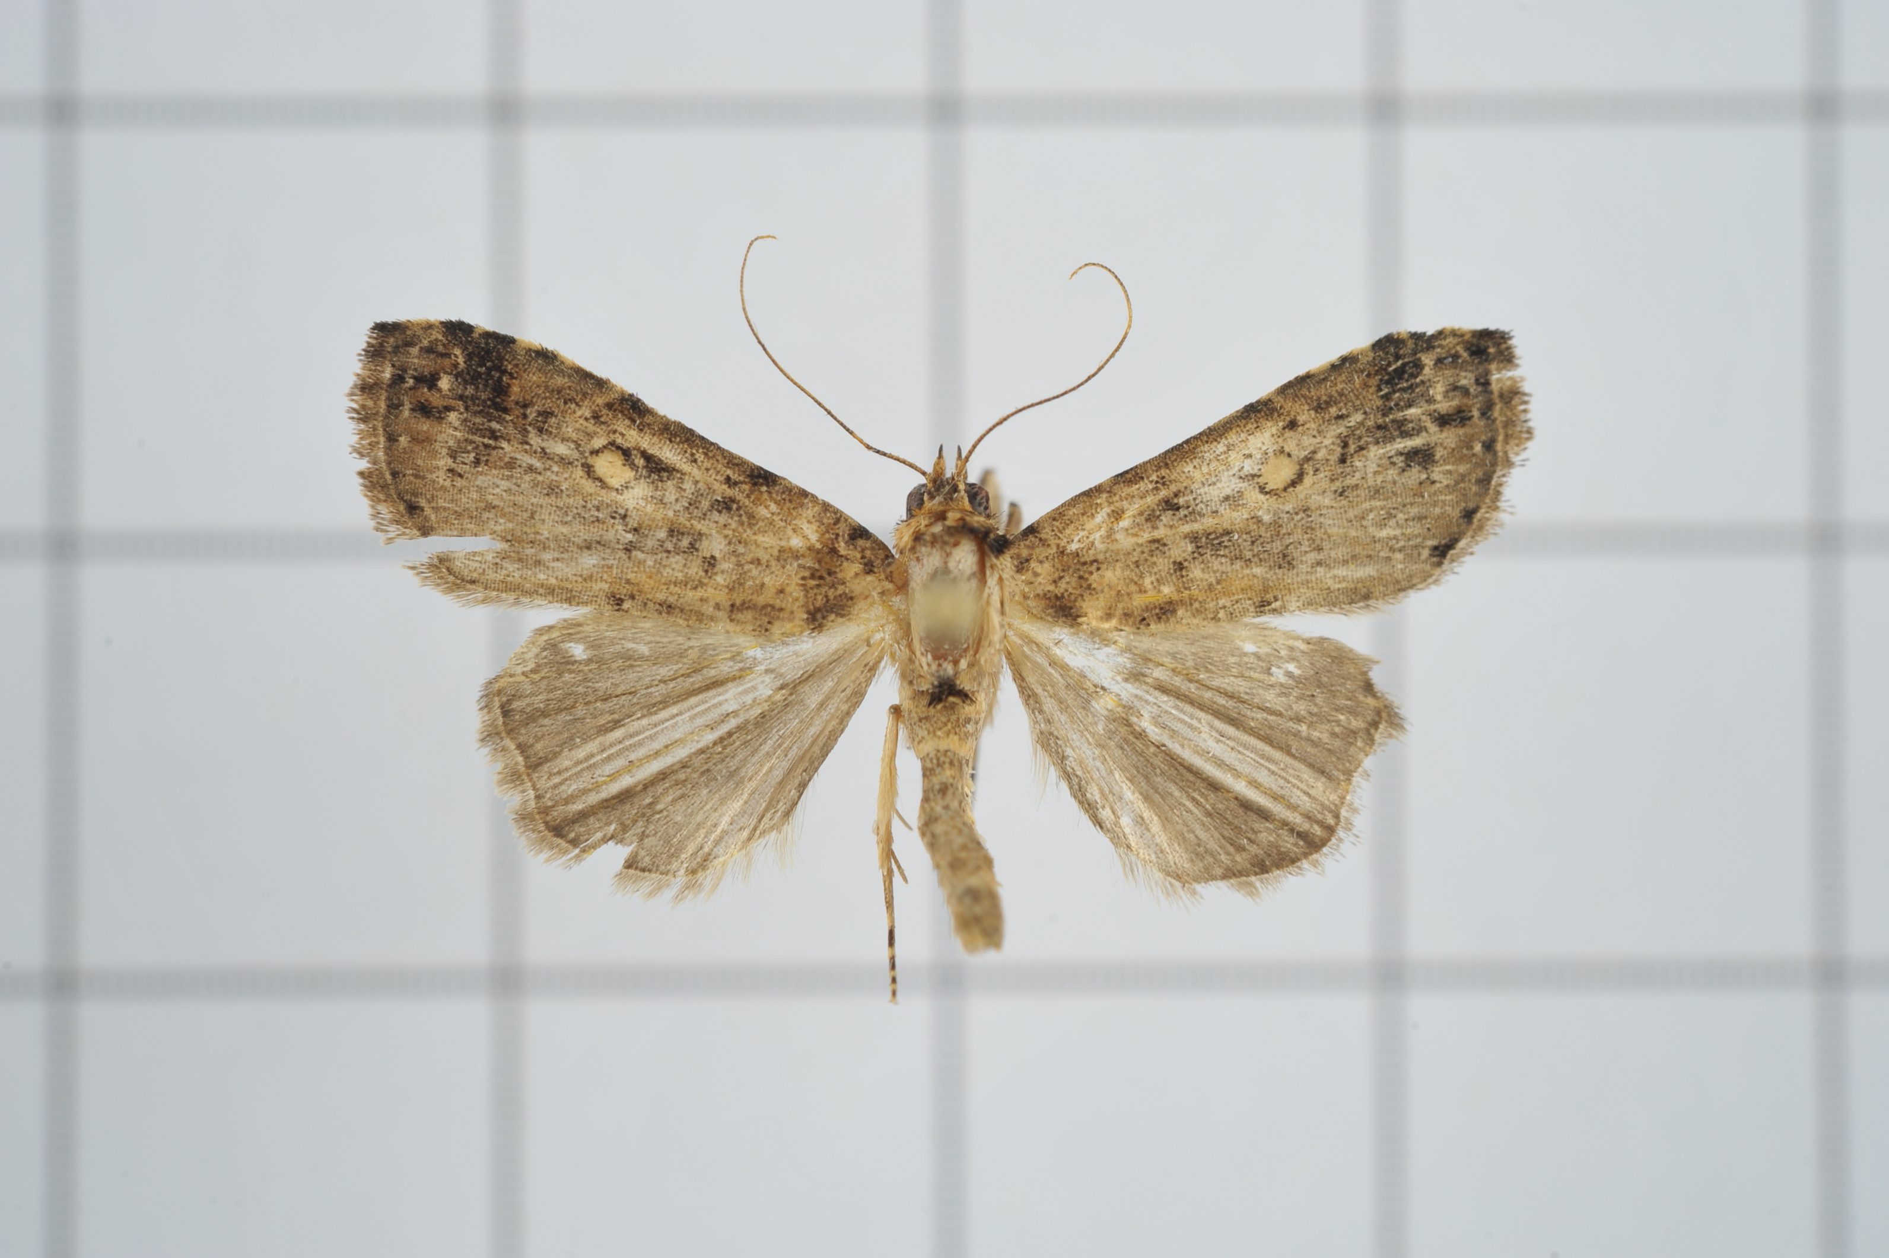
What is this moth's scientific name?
Oglasa sordida
